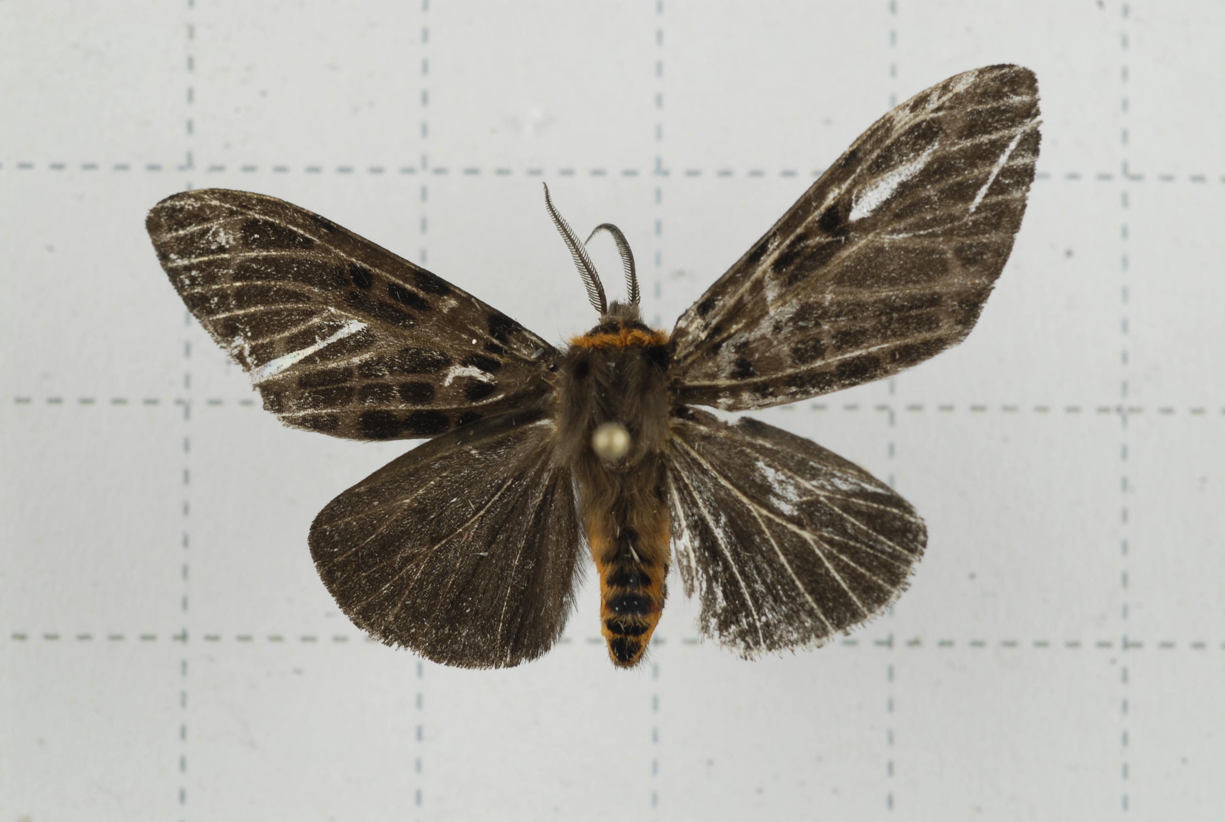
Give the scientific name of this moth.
Lemyra imparilis
